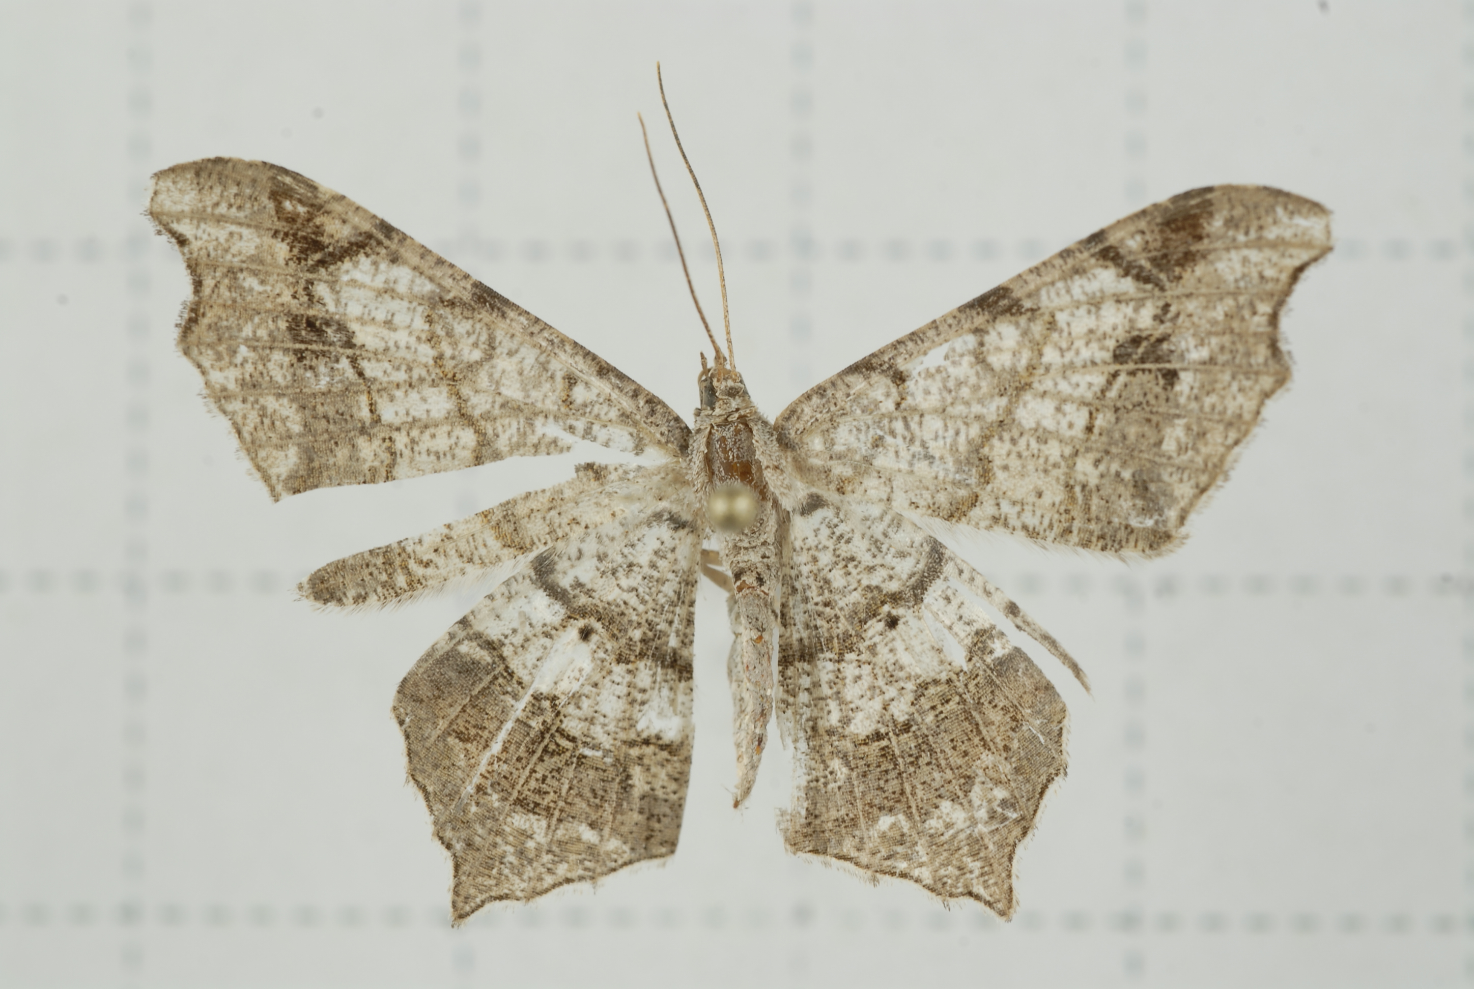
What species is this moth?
Chiasmia emersaria
